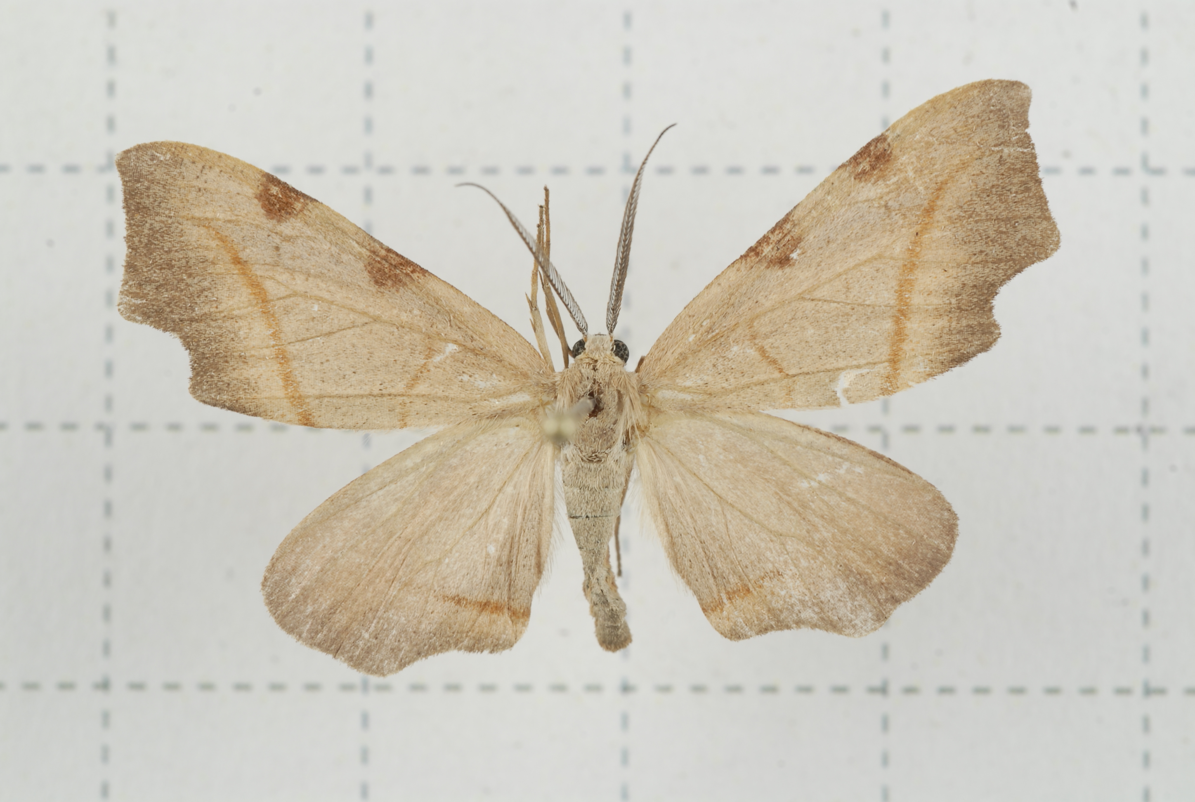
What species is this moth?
Achrosis rufescens
